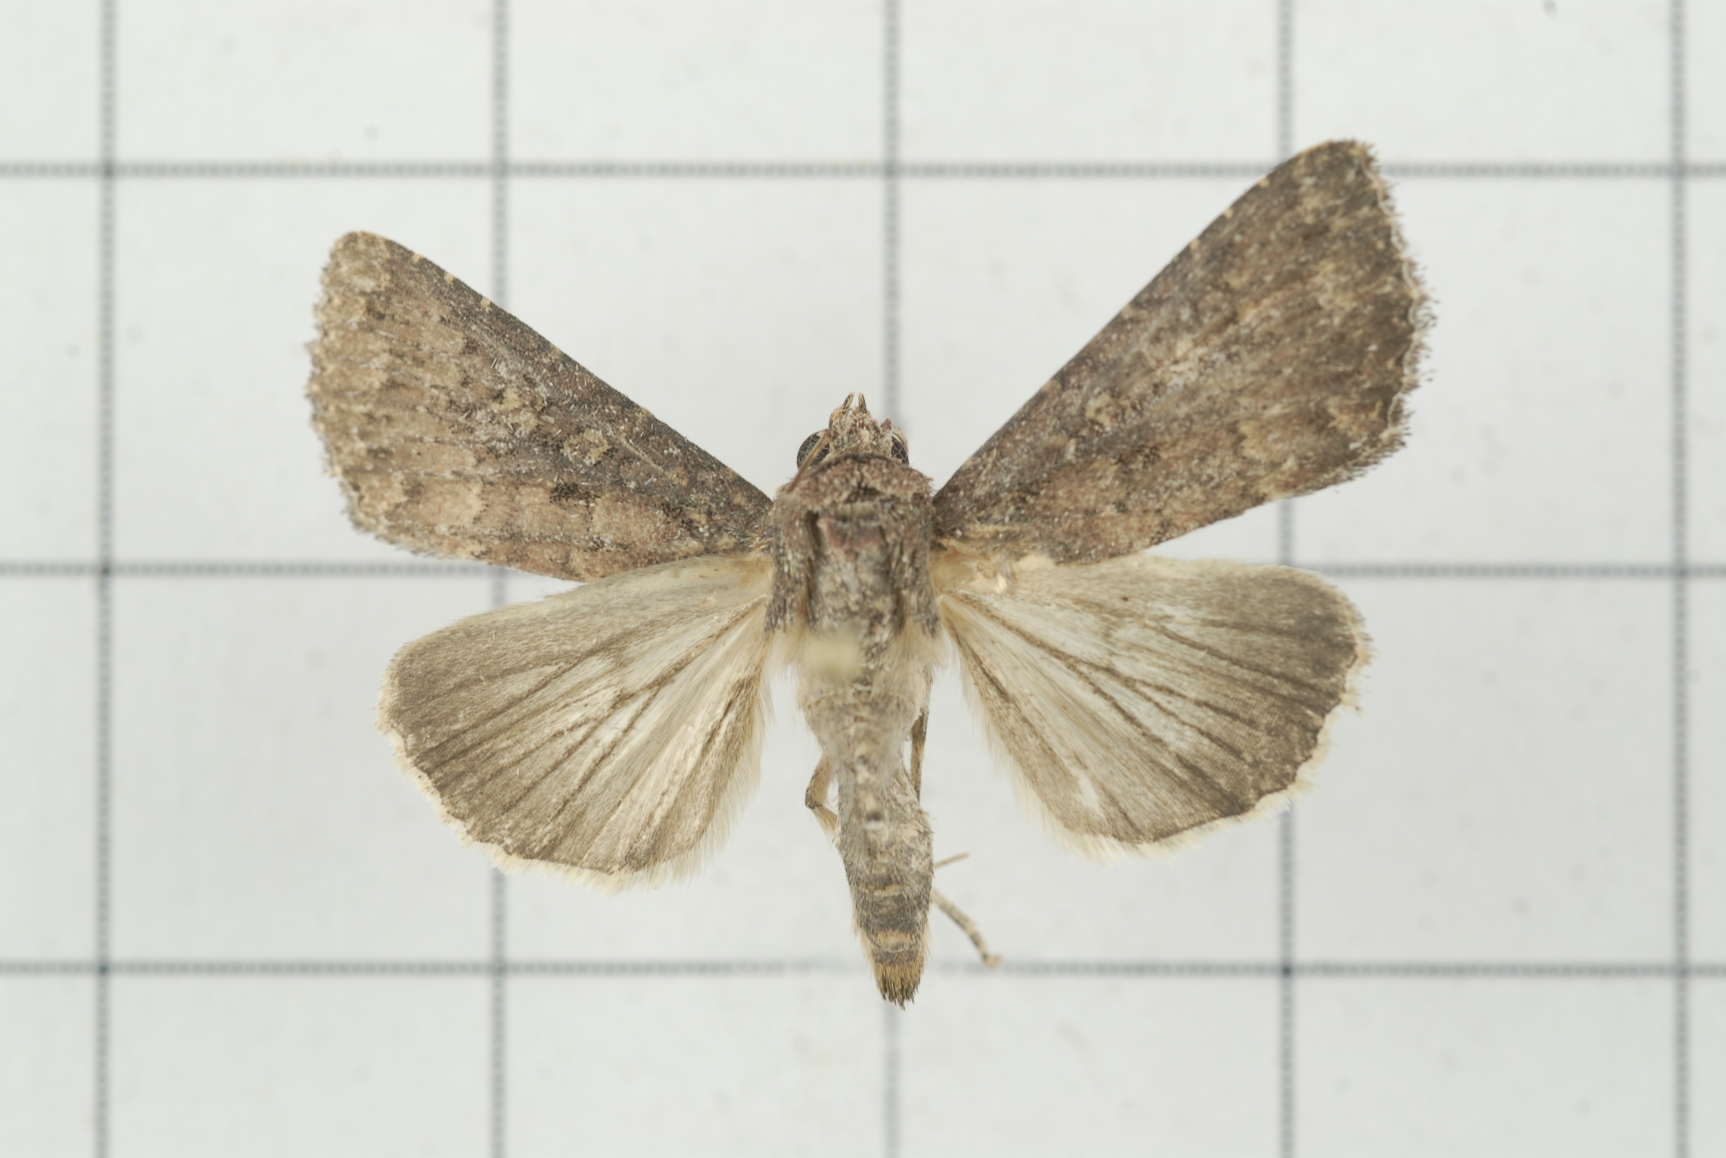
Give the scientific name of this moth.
Condica serva
